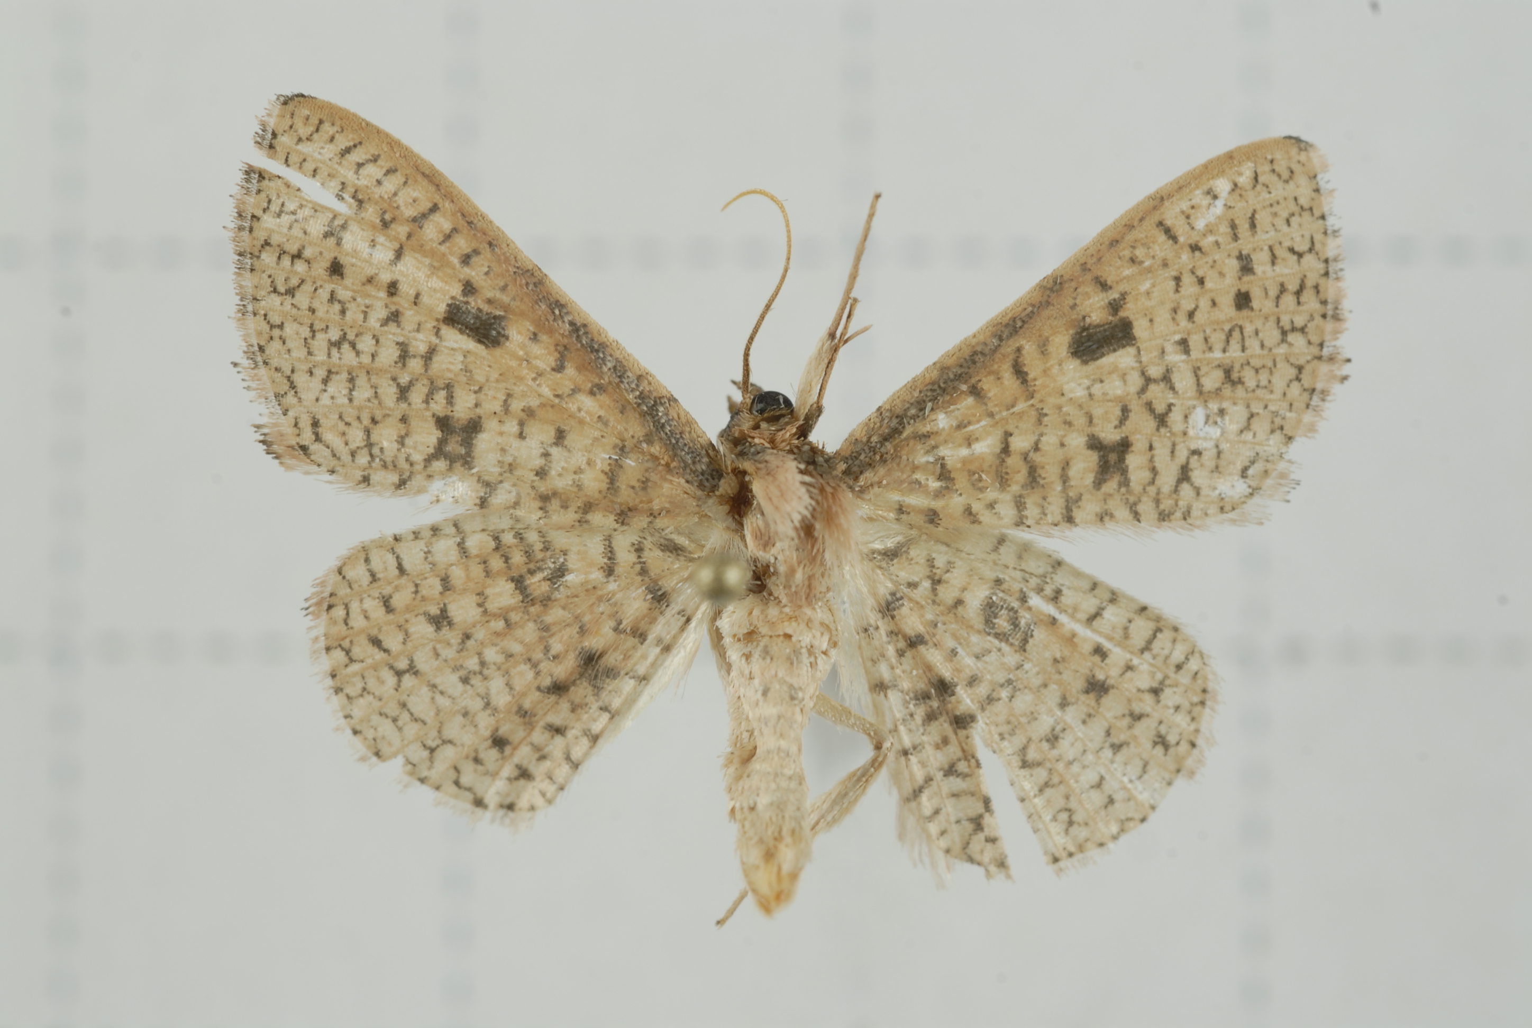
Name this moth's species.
Herimba formosa
